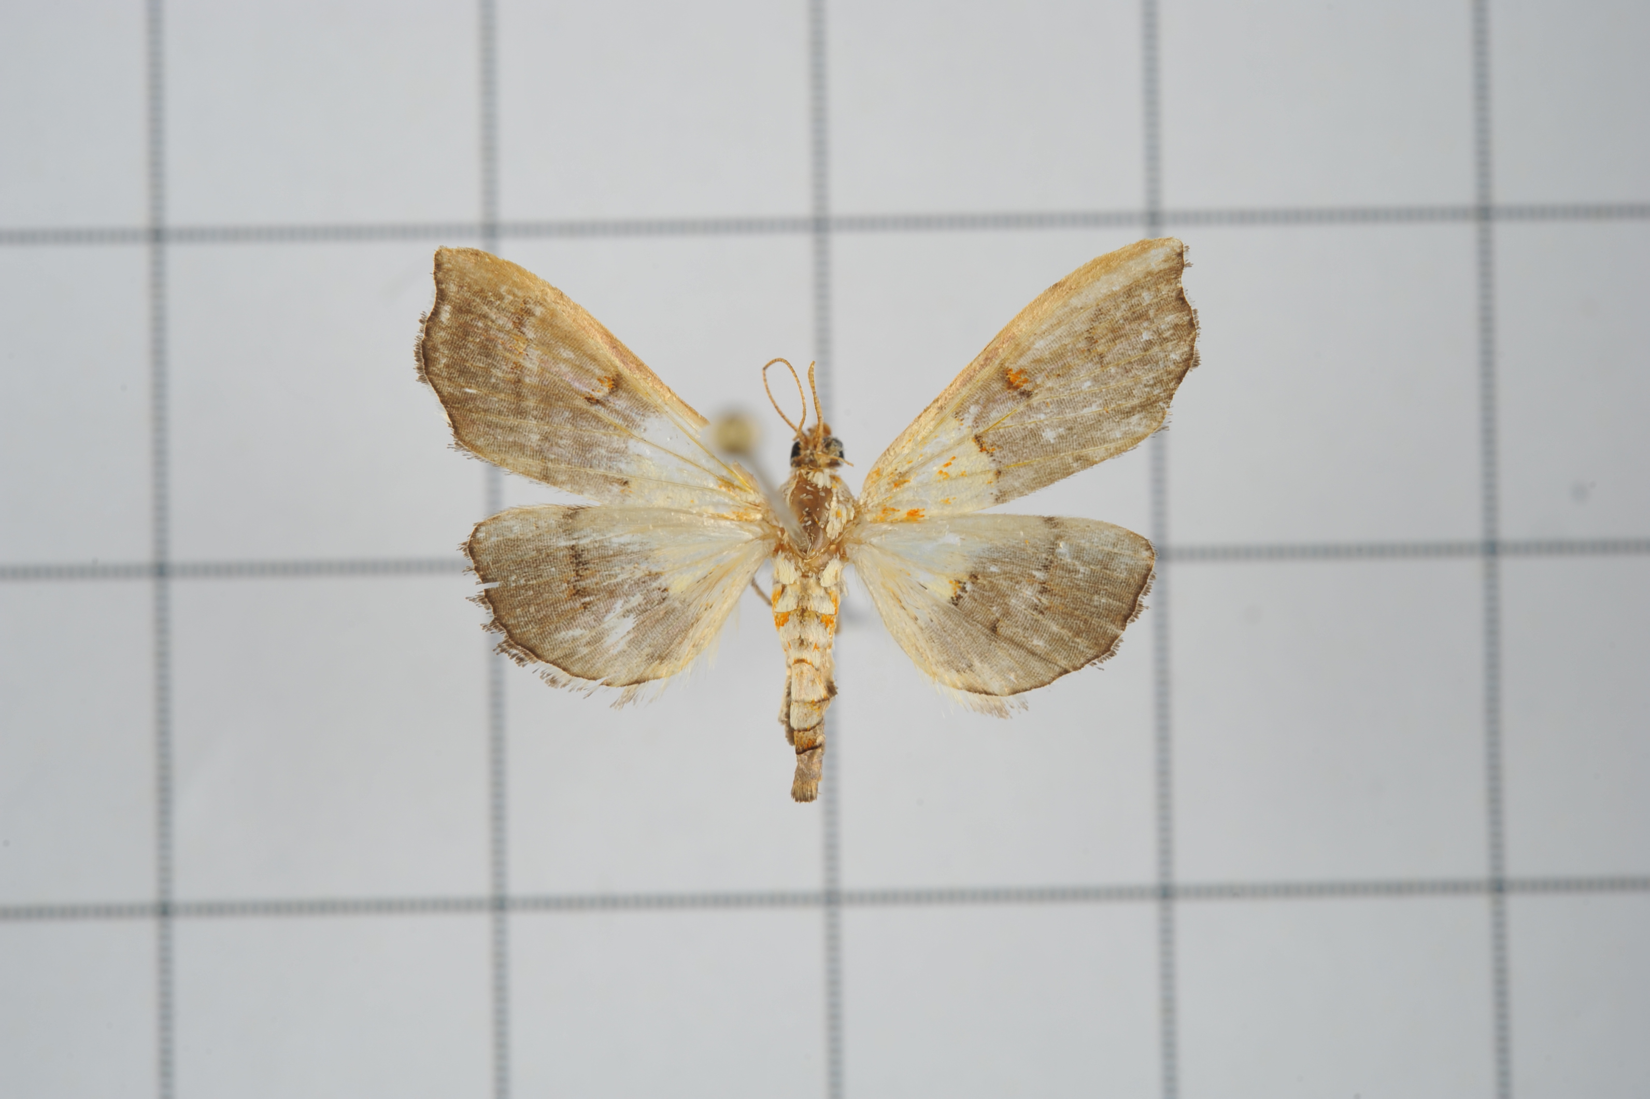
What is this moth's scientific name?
Agrotera posticalis
